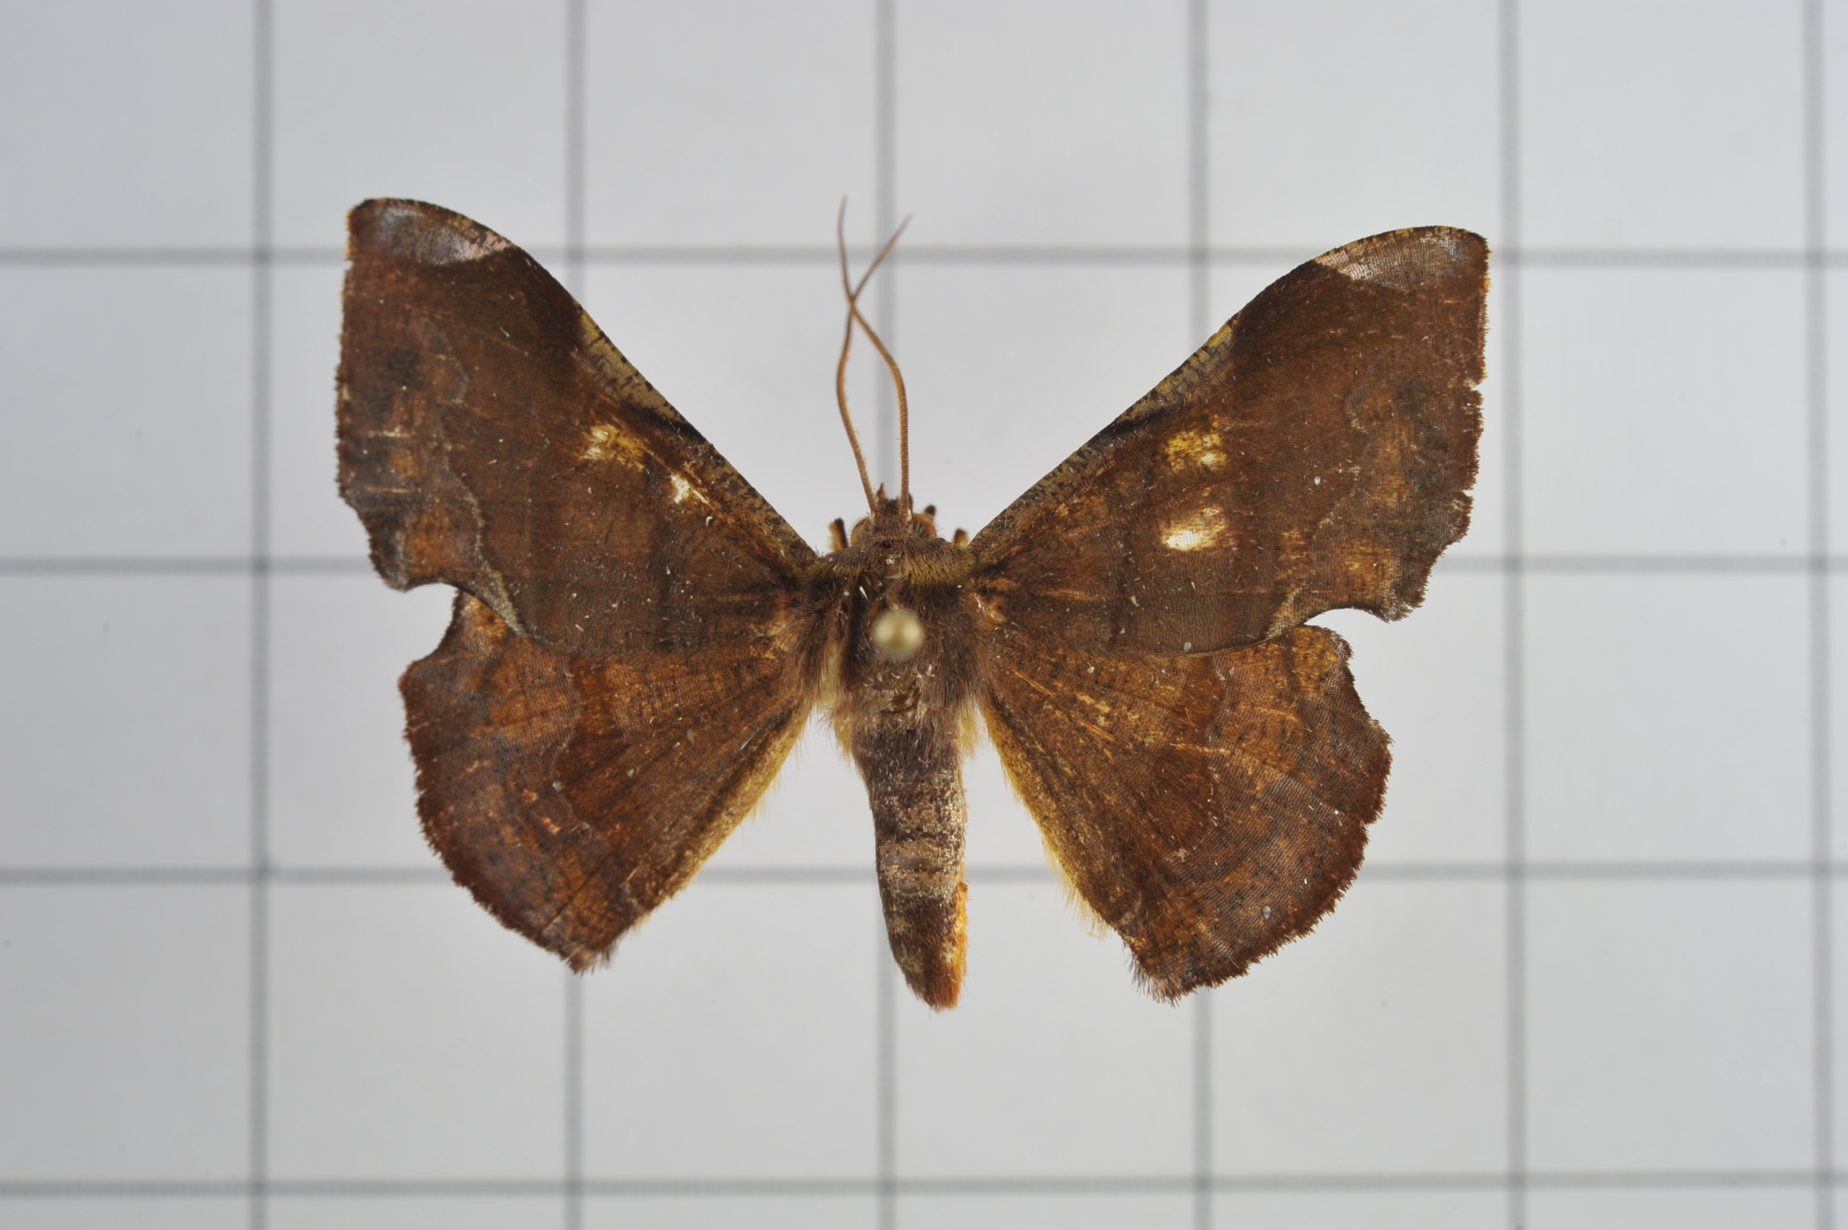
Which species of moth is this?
Fascellina chromataria
